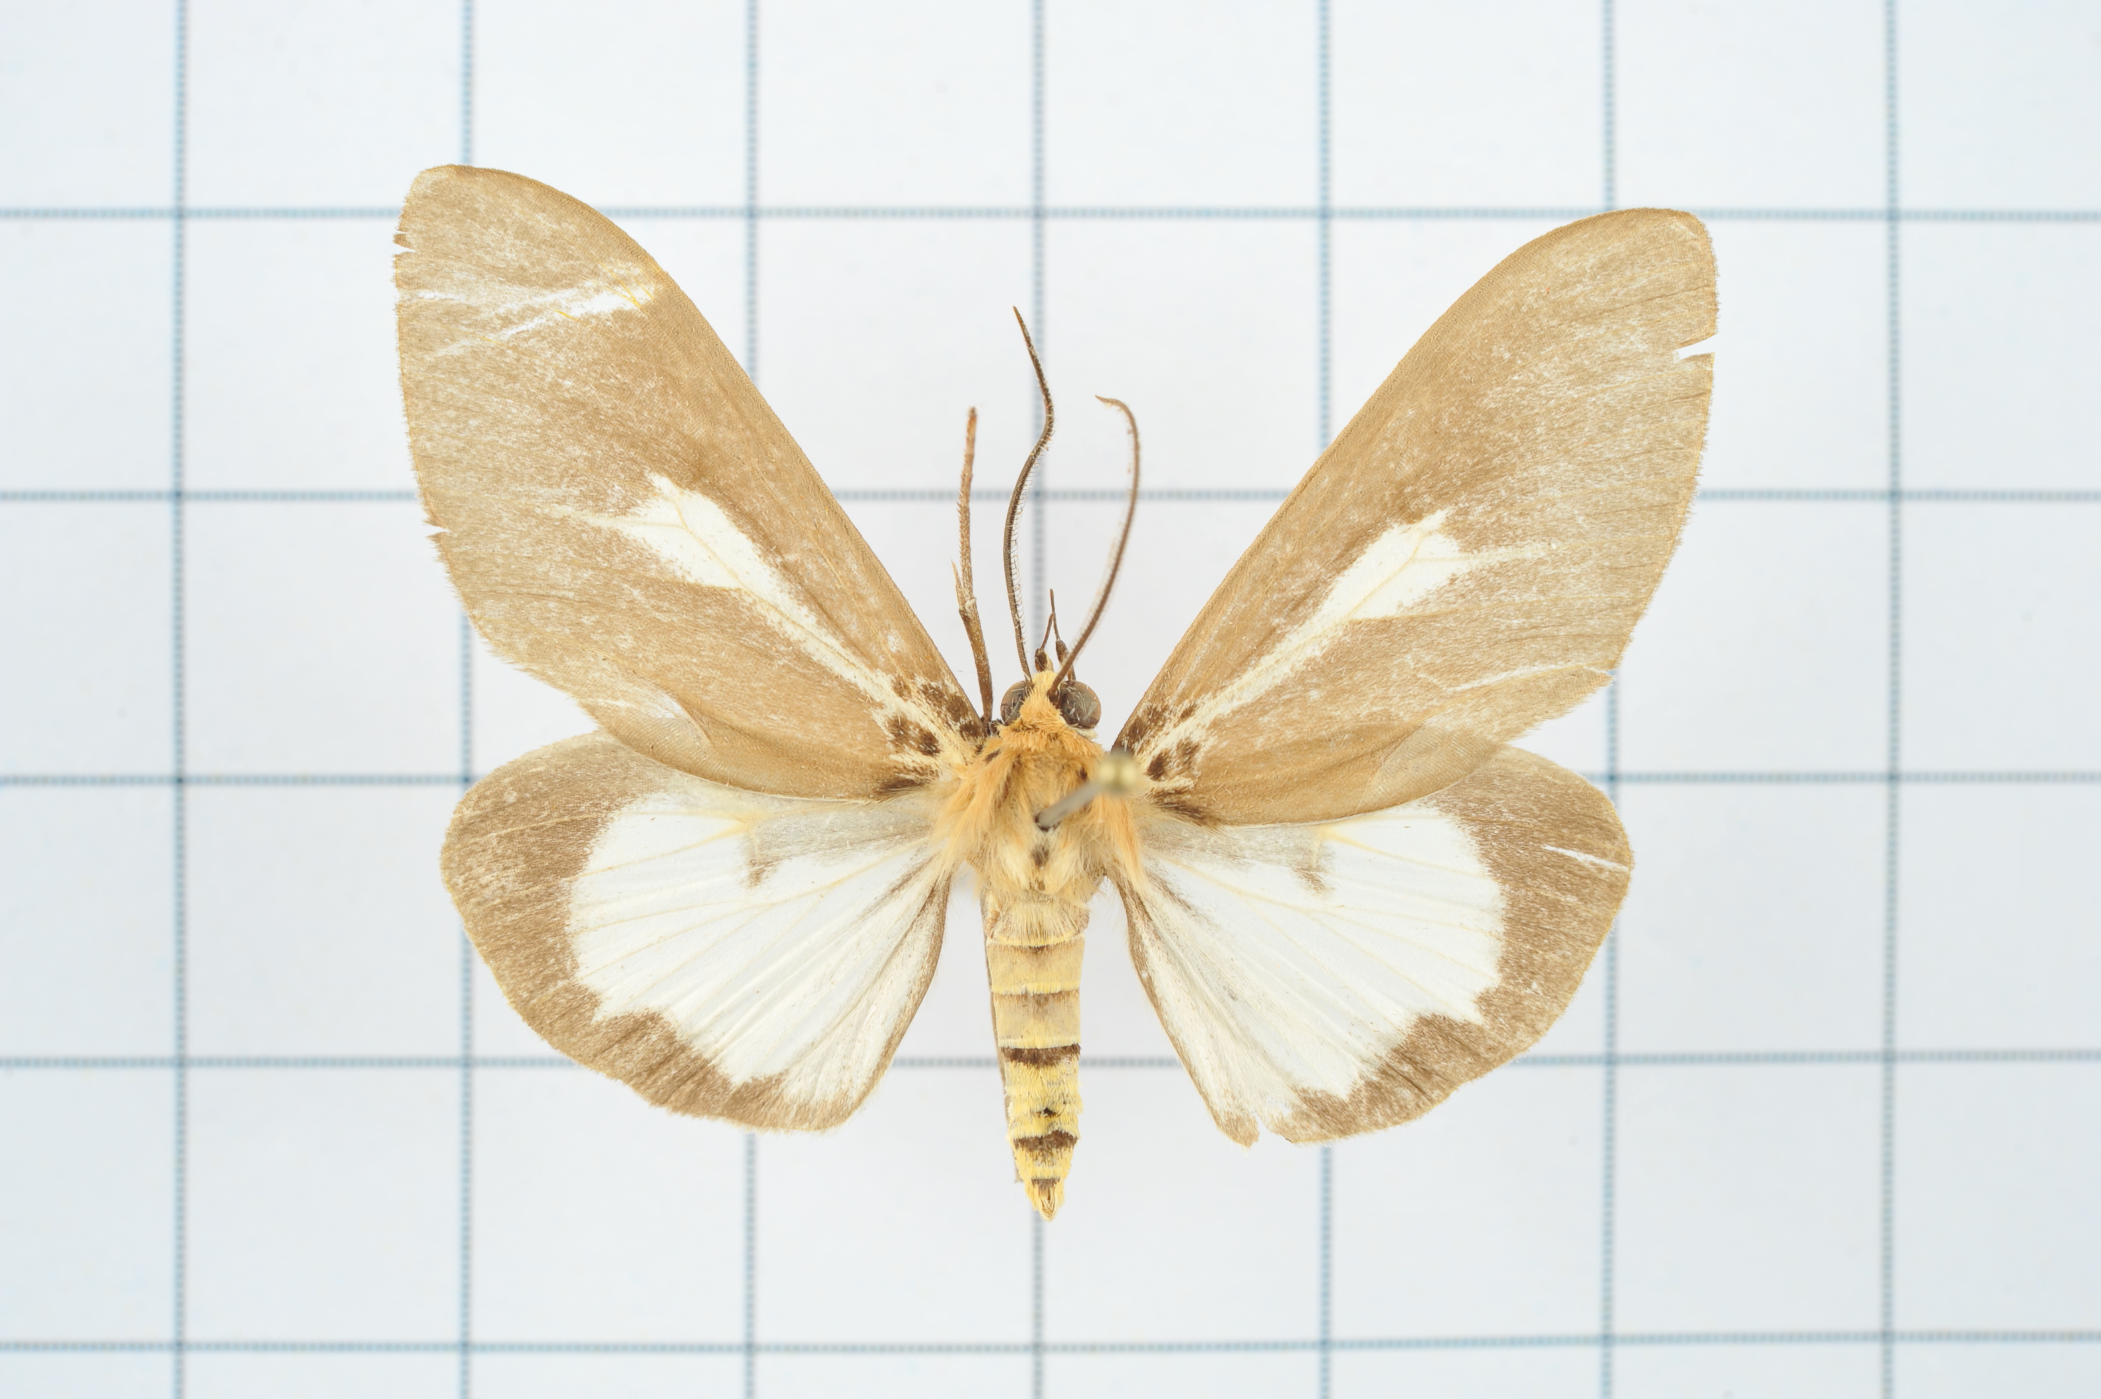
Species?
Asota heliconia zebrina
